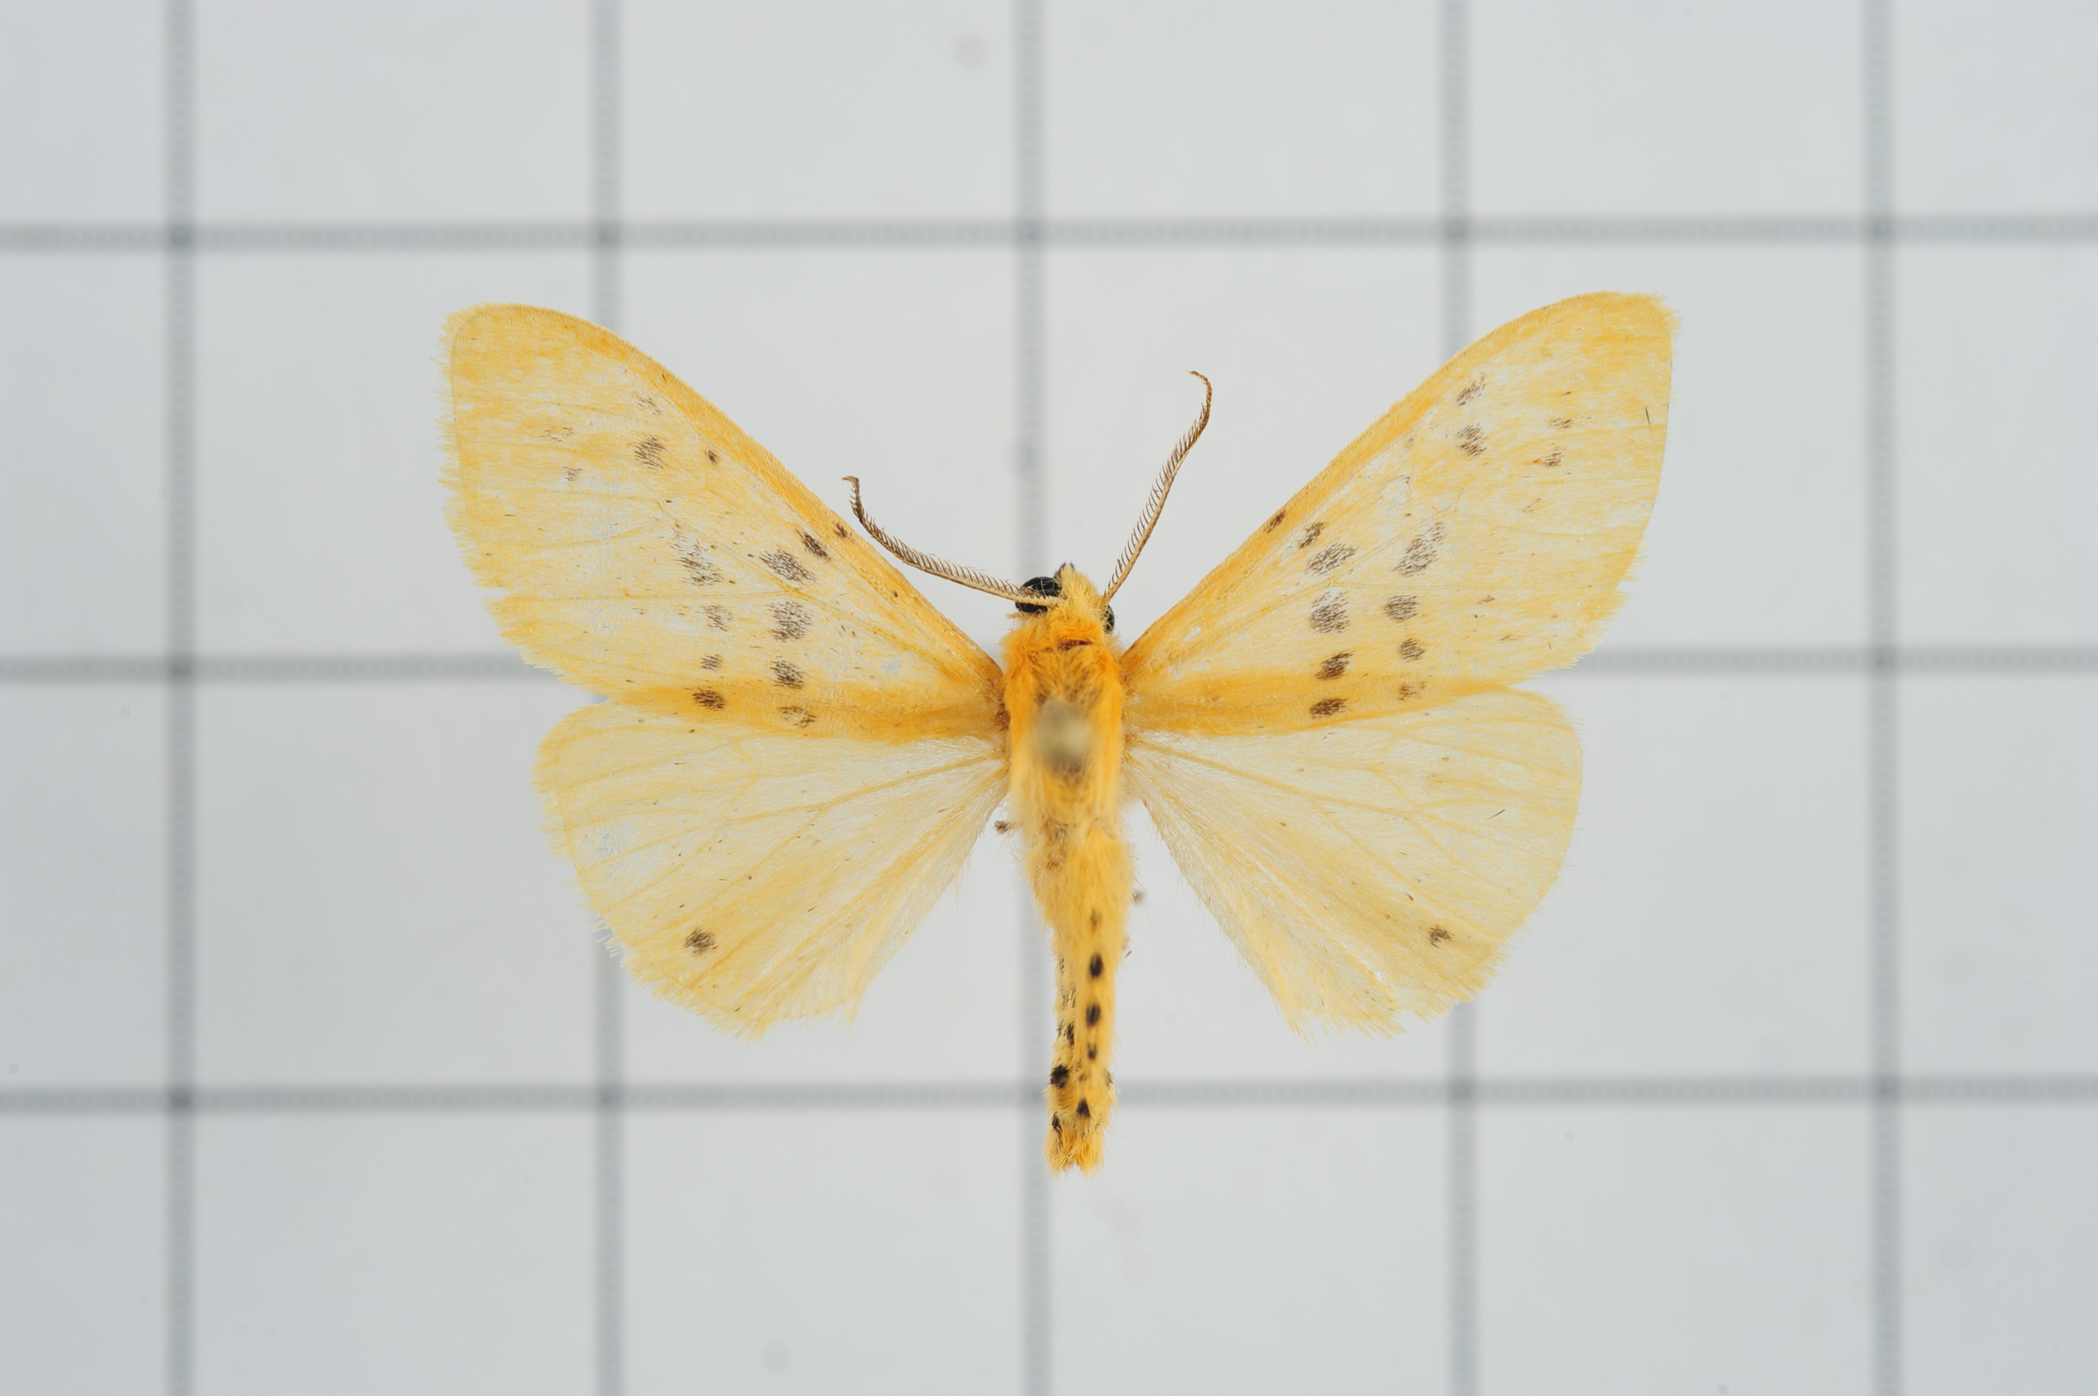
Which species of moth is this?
Lemyra moltrechti
